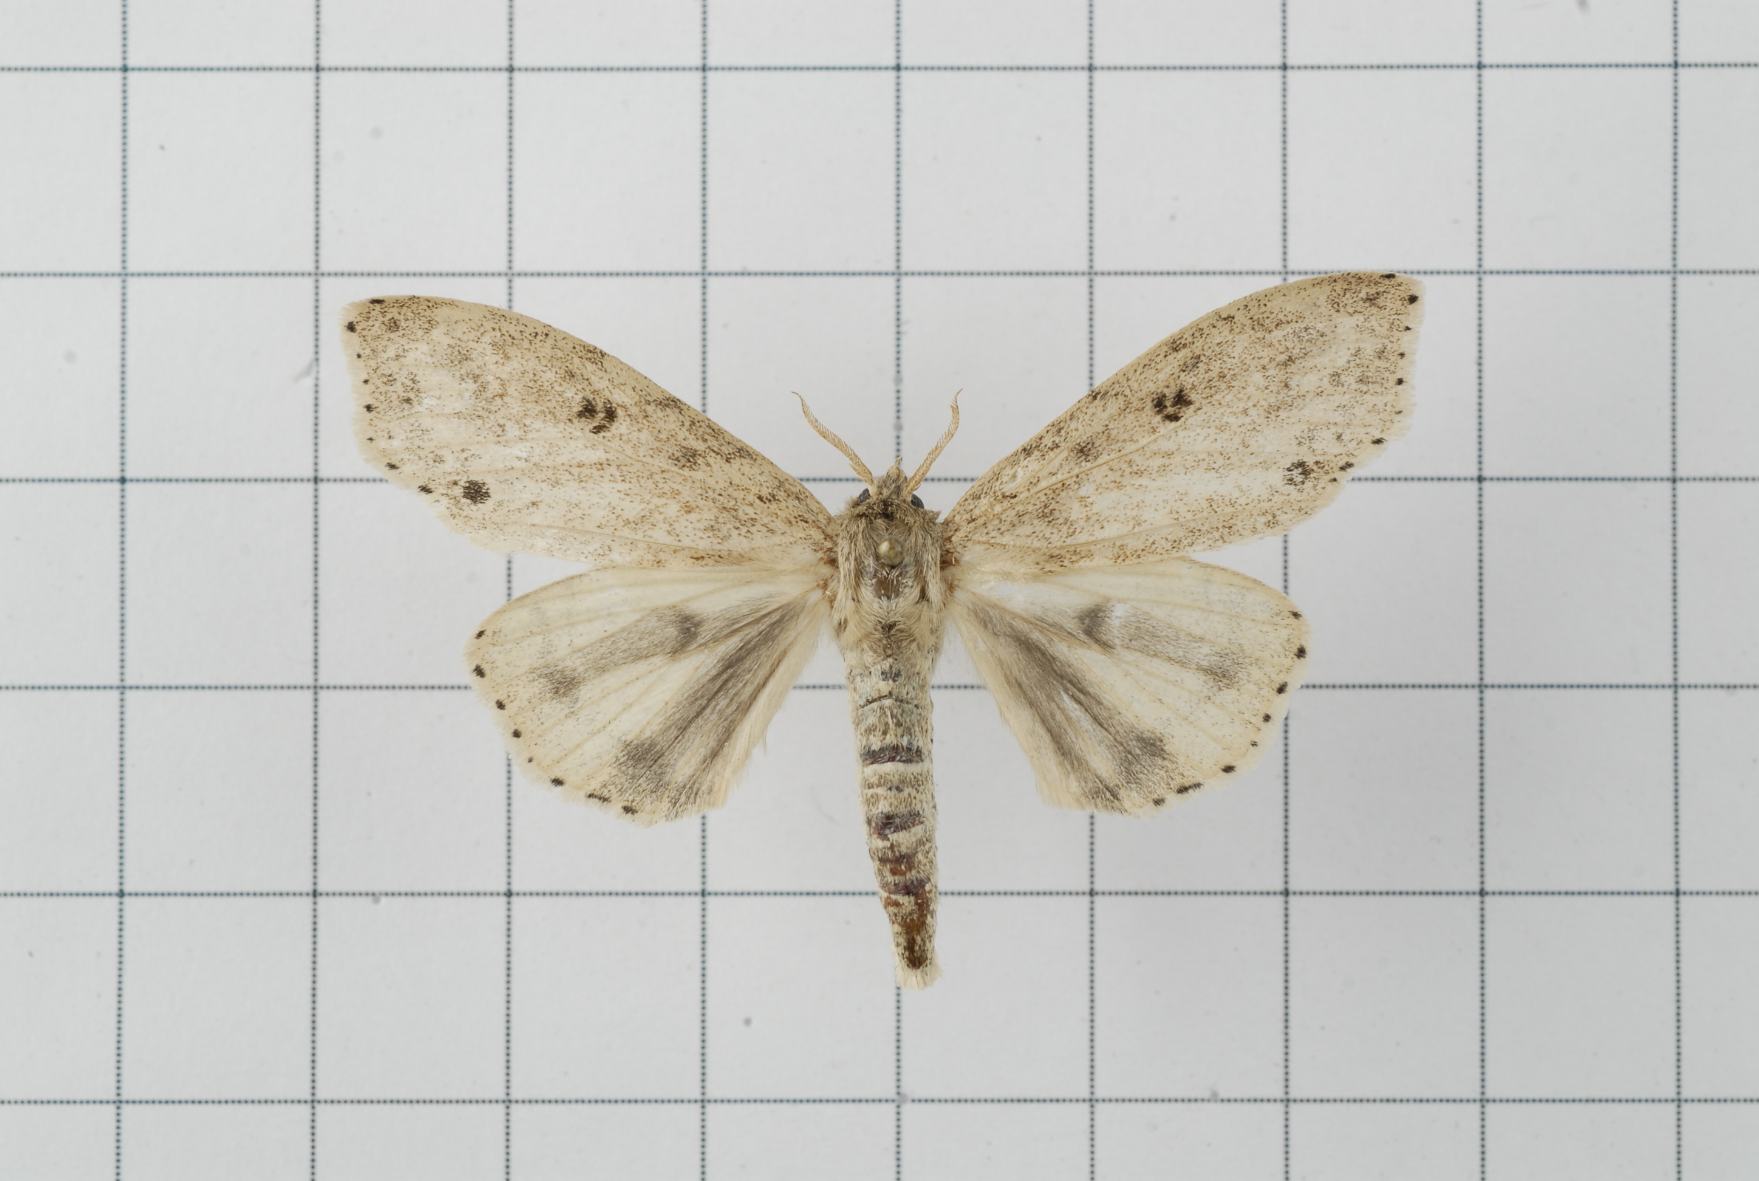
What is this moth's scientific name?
Calliteara angulata
